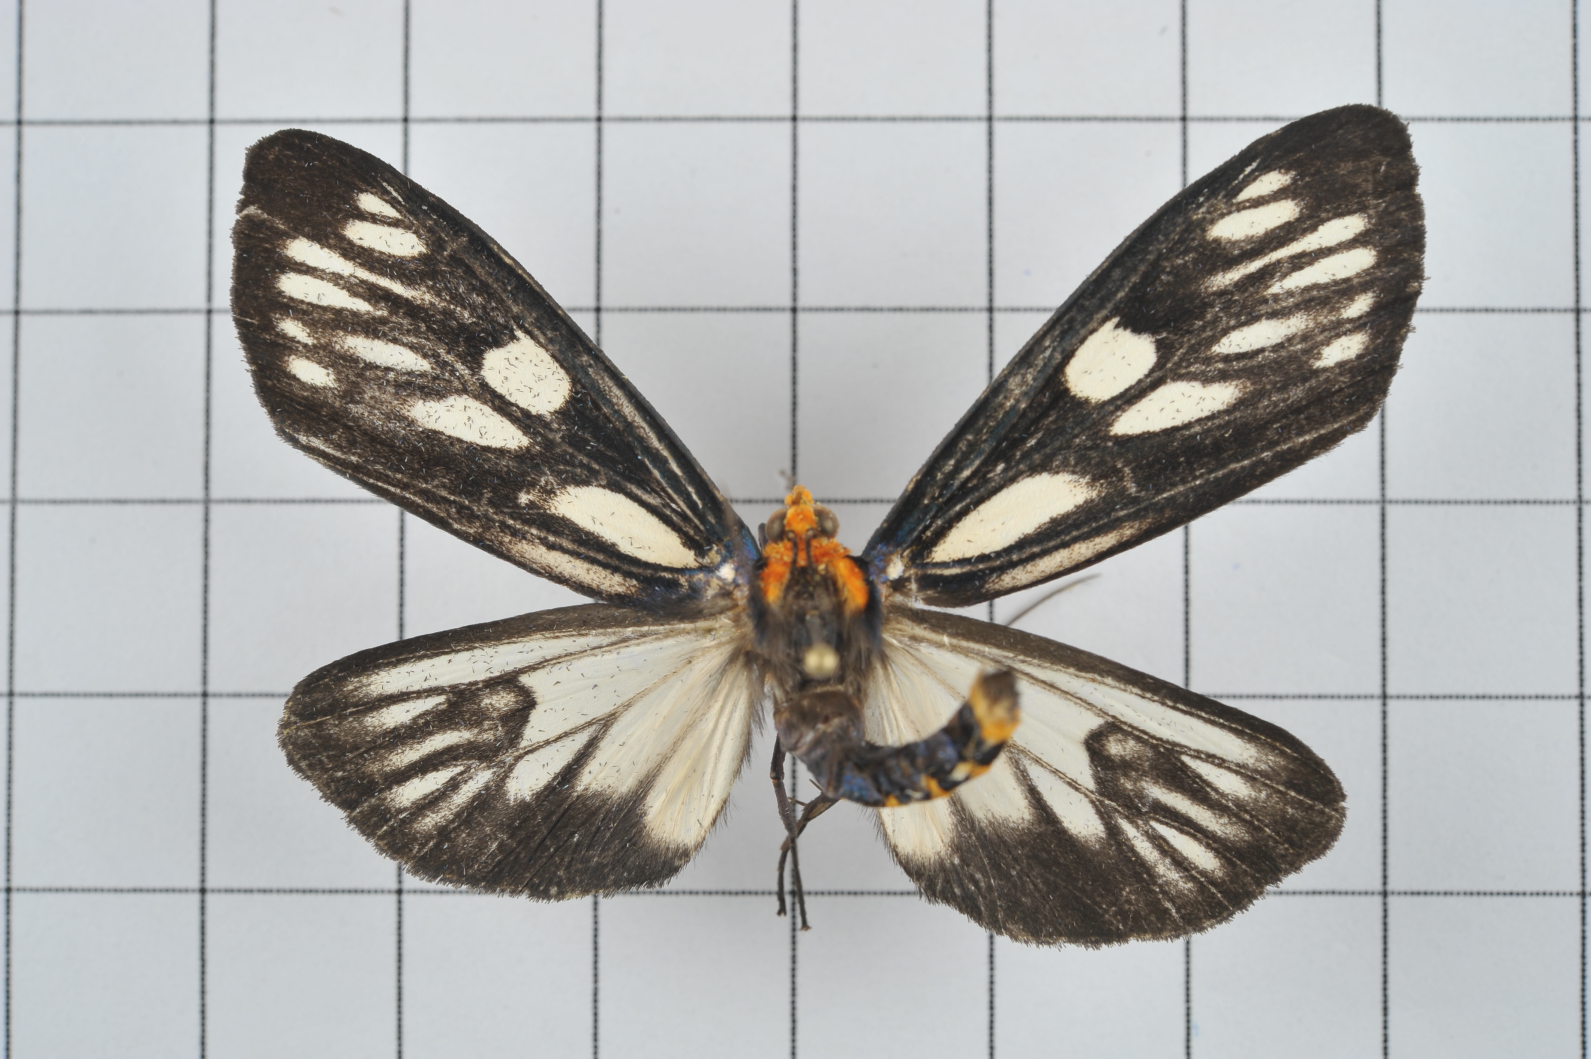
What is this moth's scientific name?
Macrobrochis gigas
